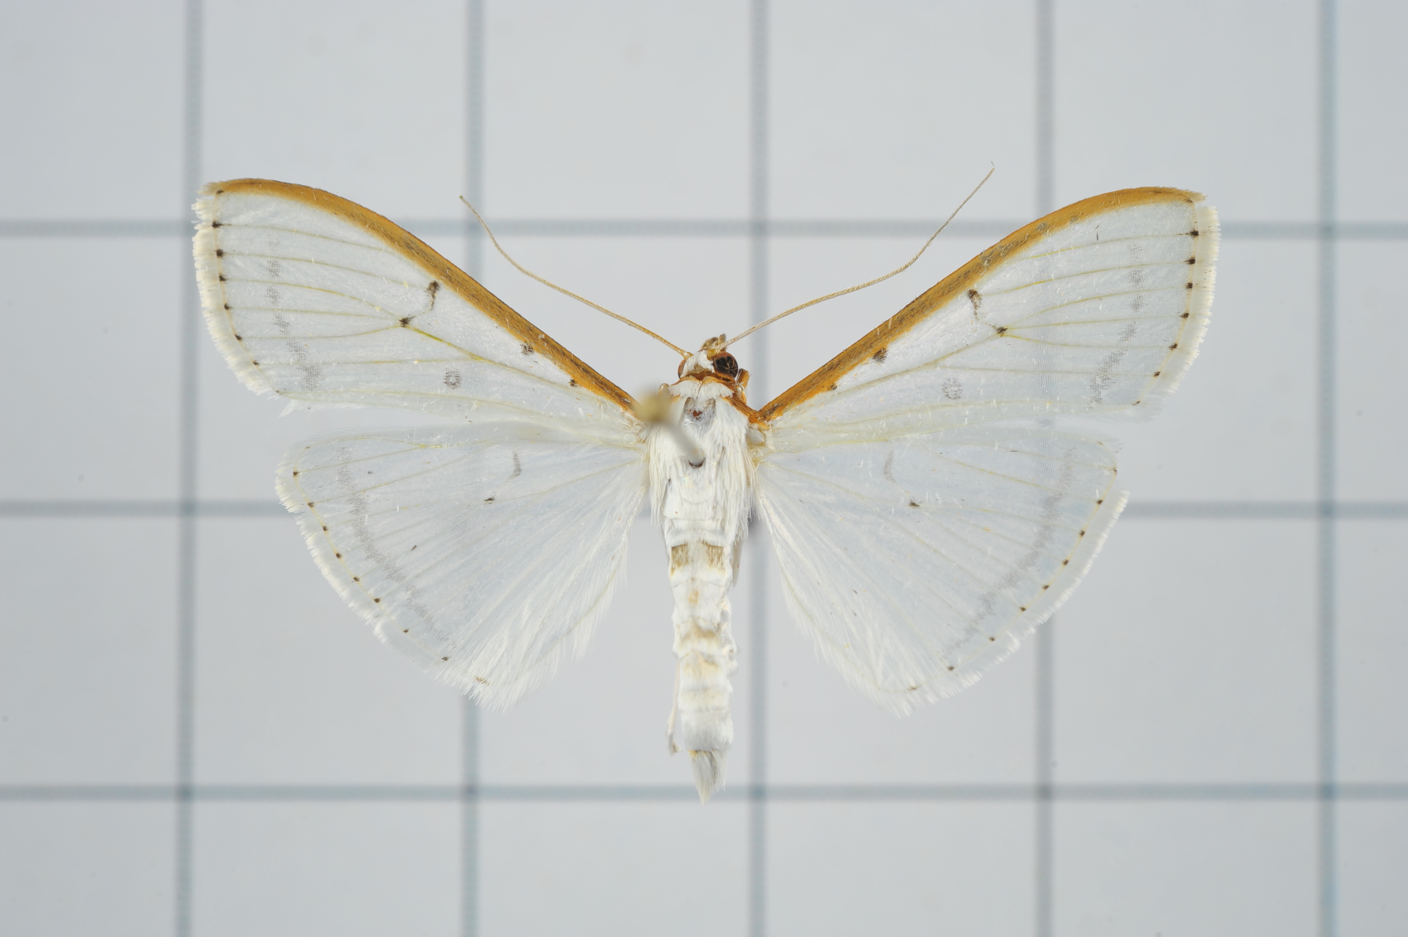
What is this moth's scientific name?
Palpita asiaticalis
